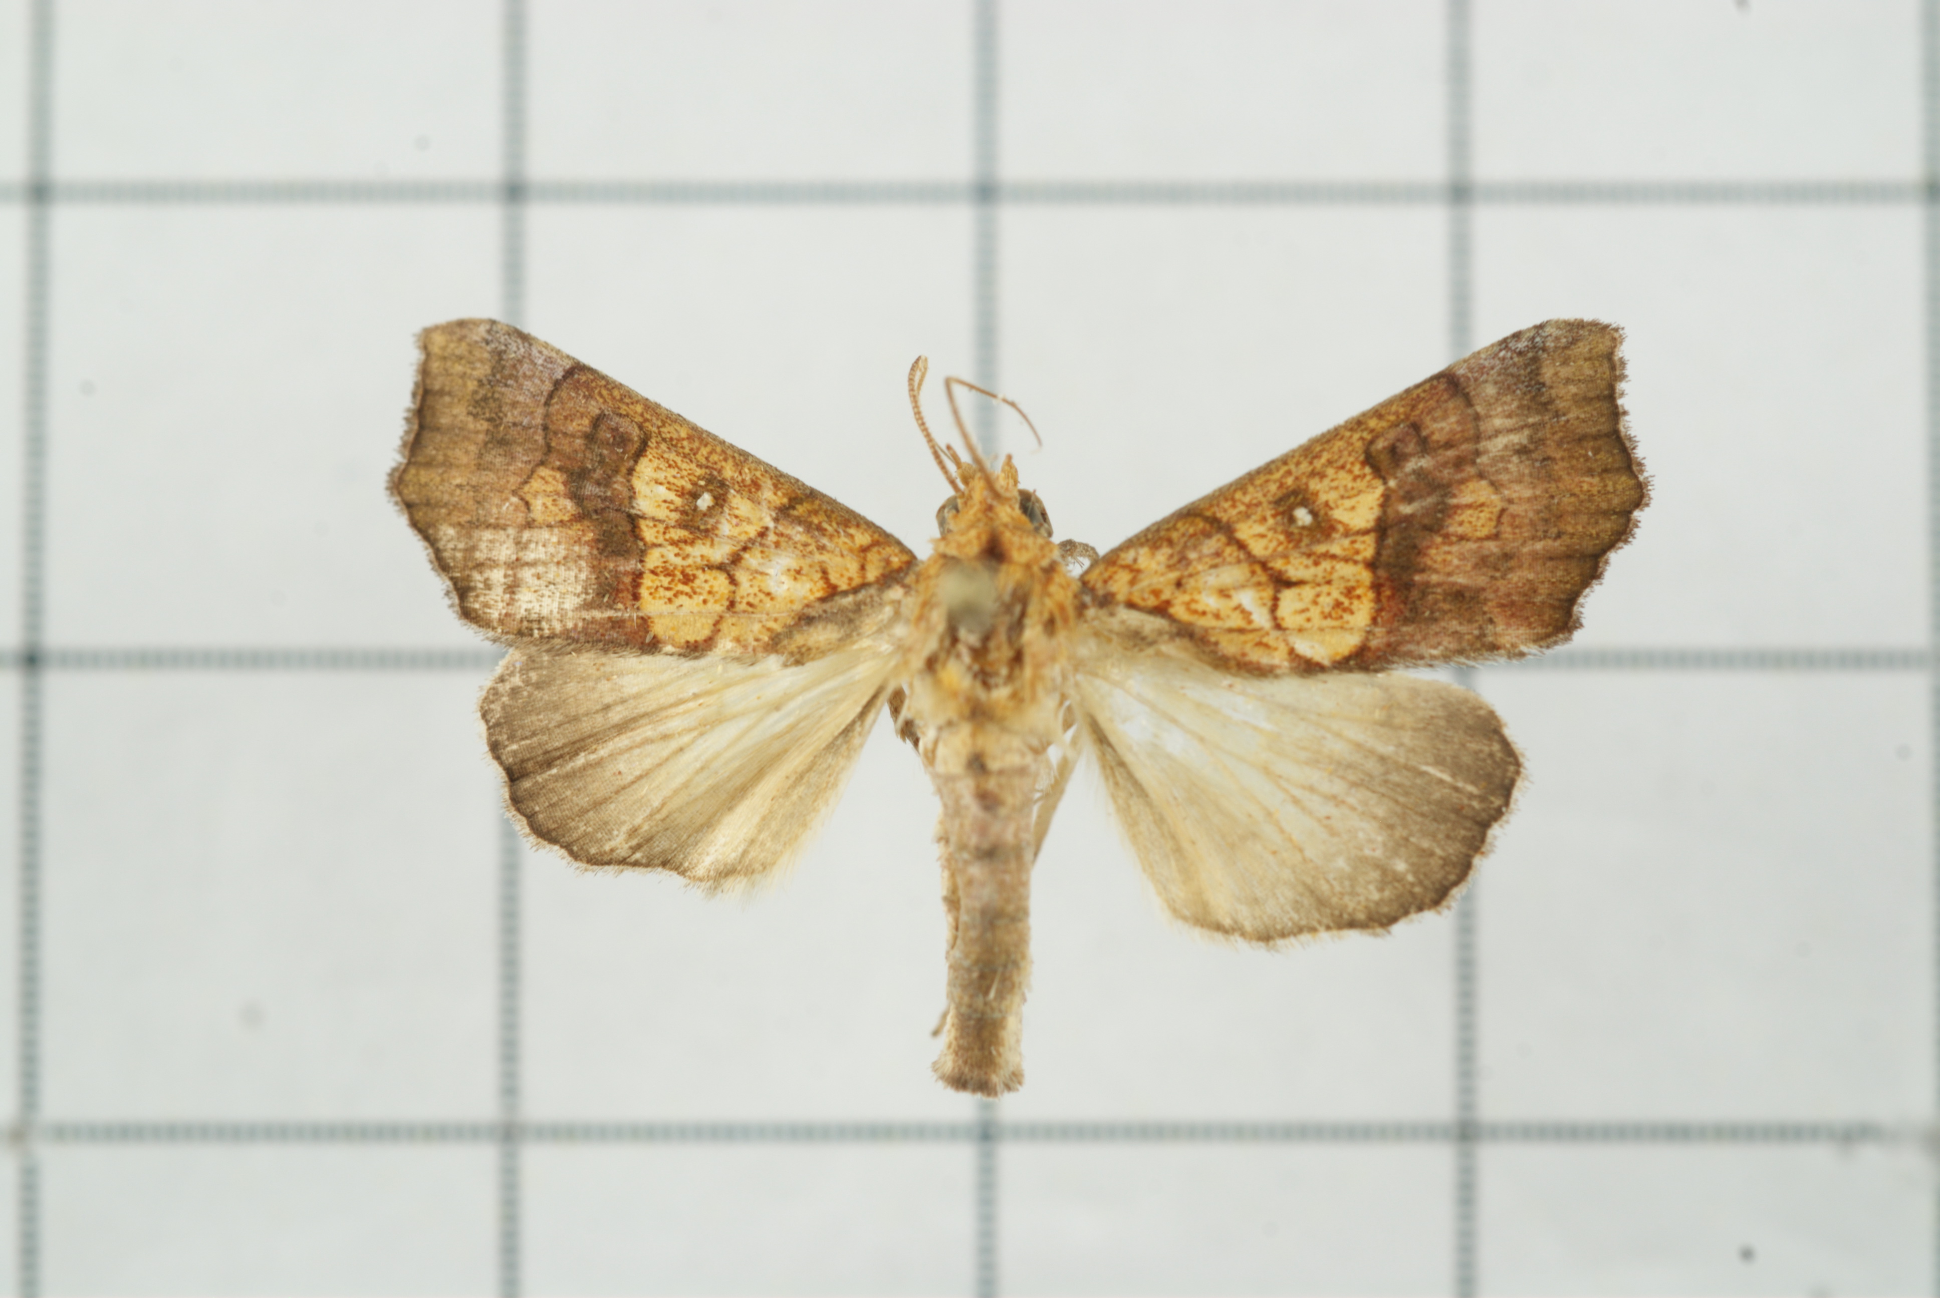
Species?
Cosmophila lyona
